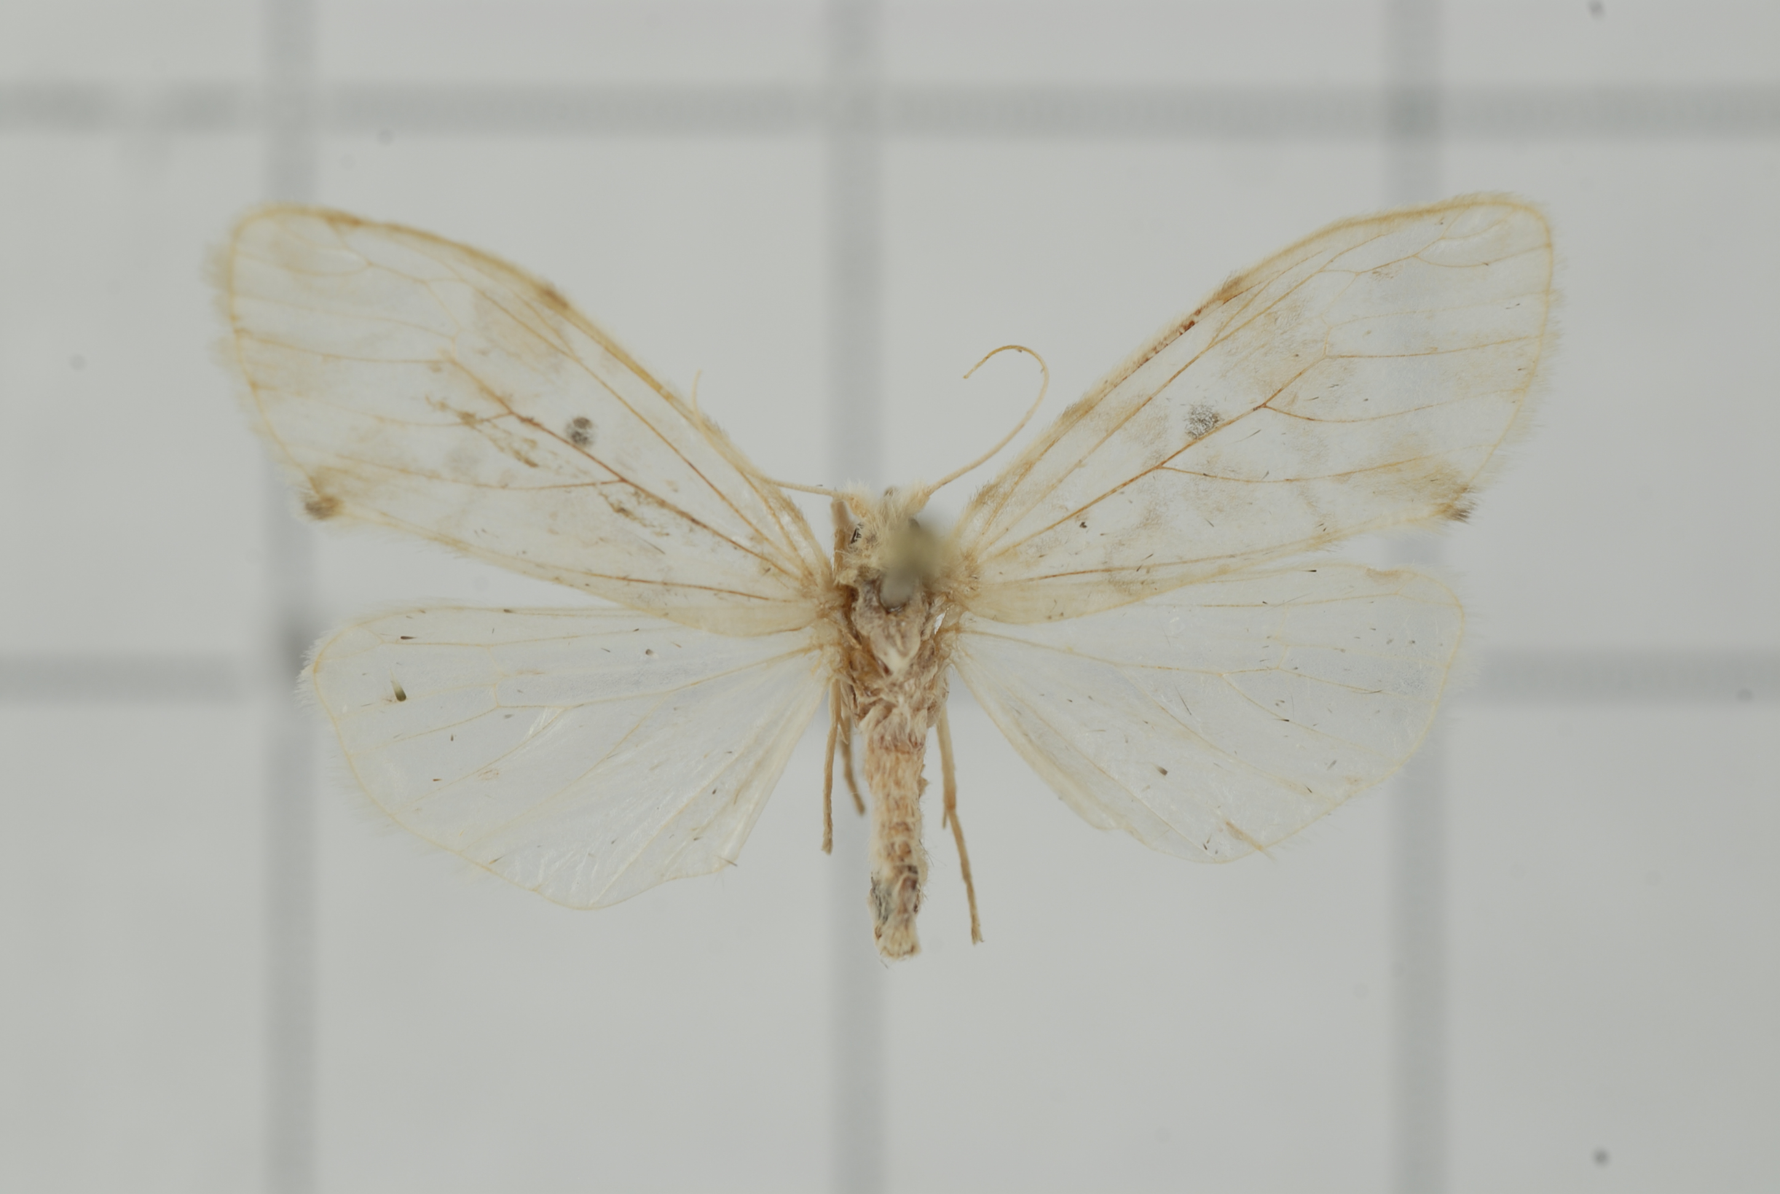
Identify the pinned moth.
Nudaria ranruna
